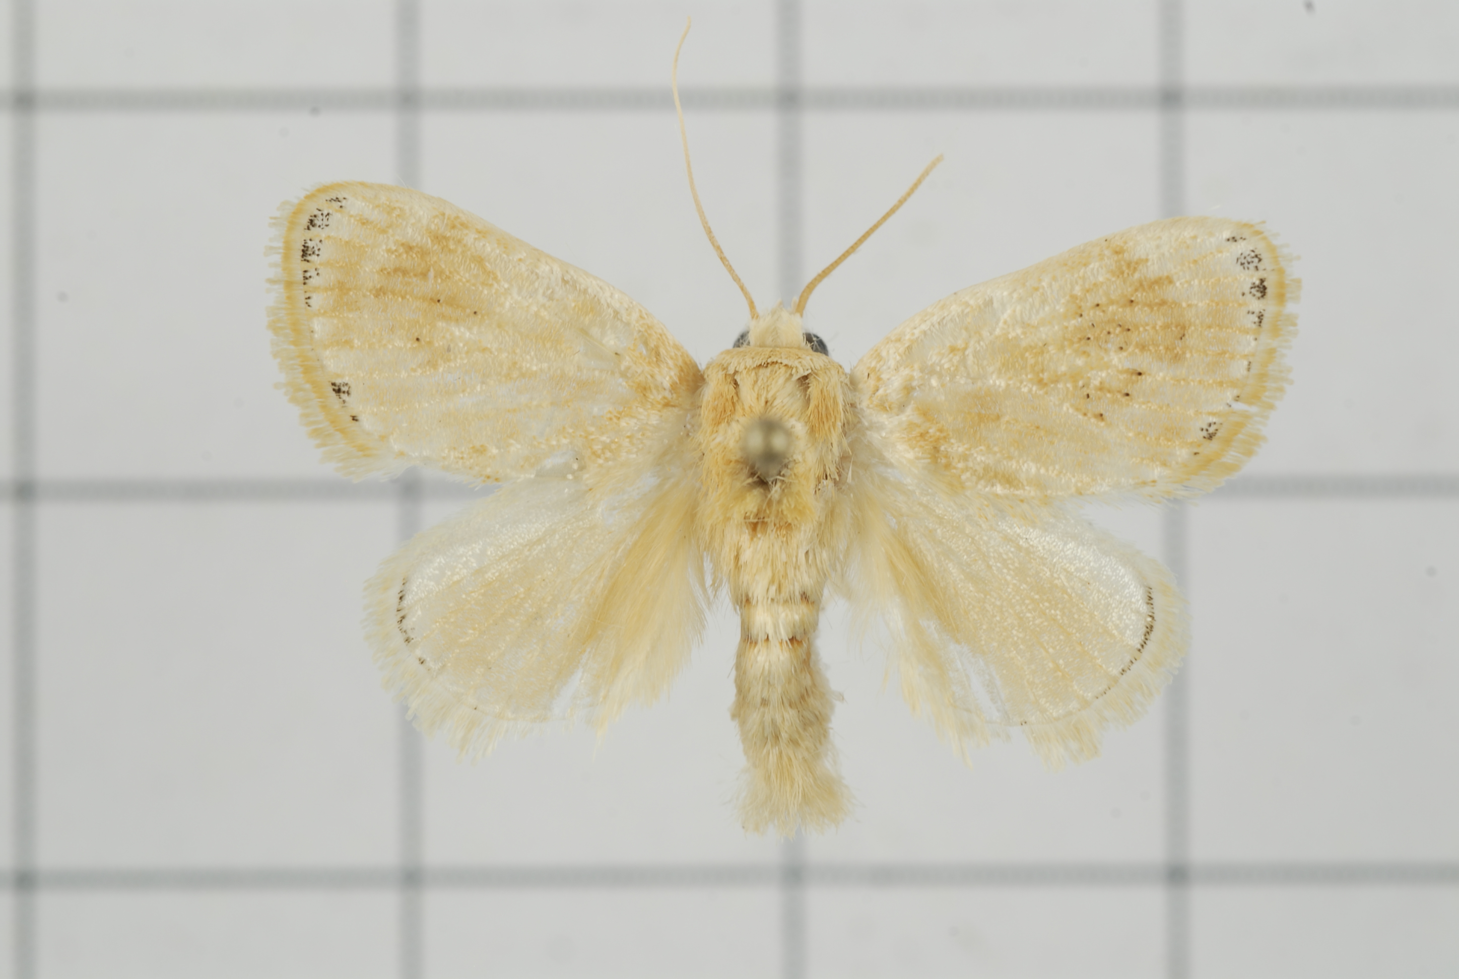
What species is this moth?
Quasinarosa fulgens
